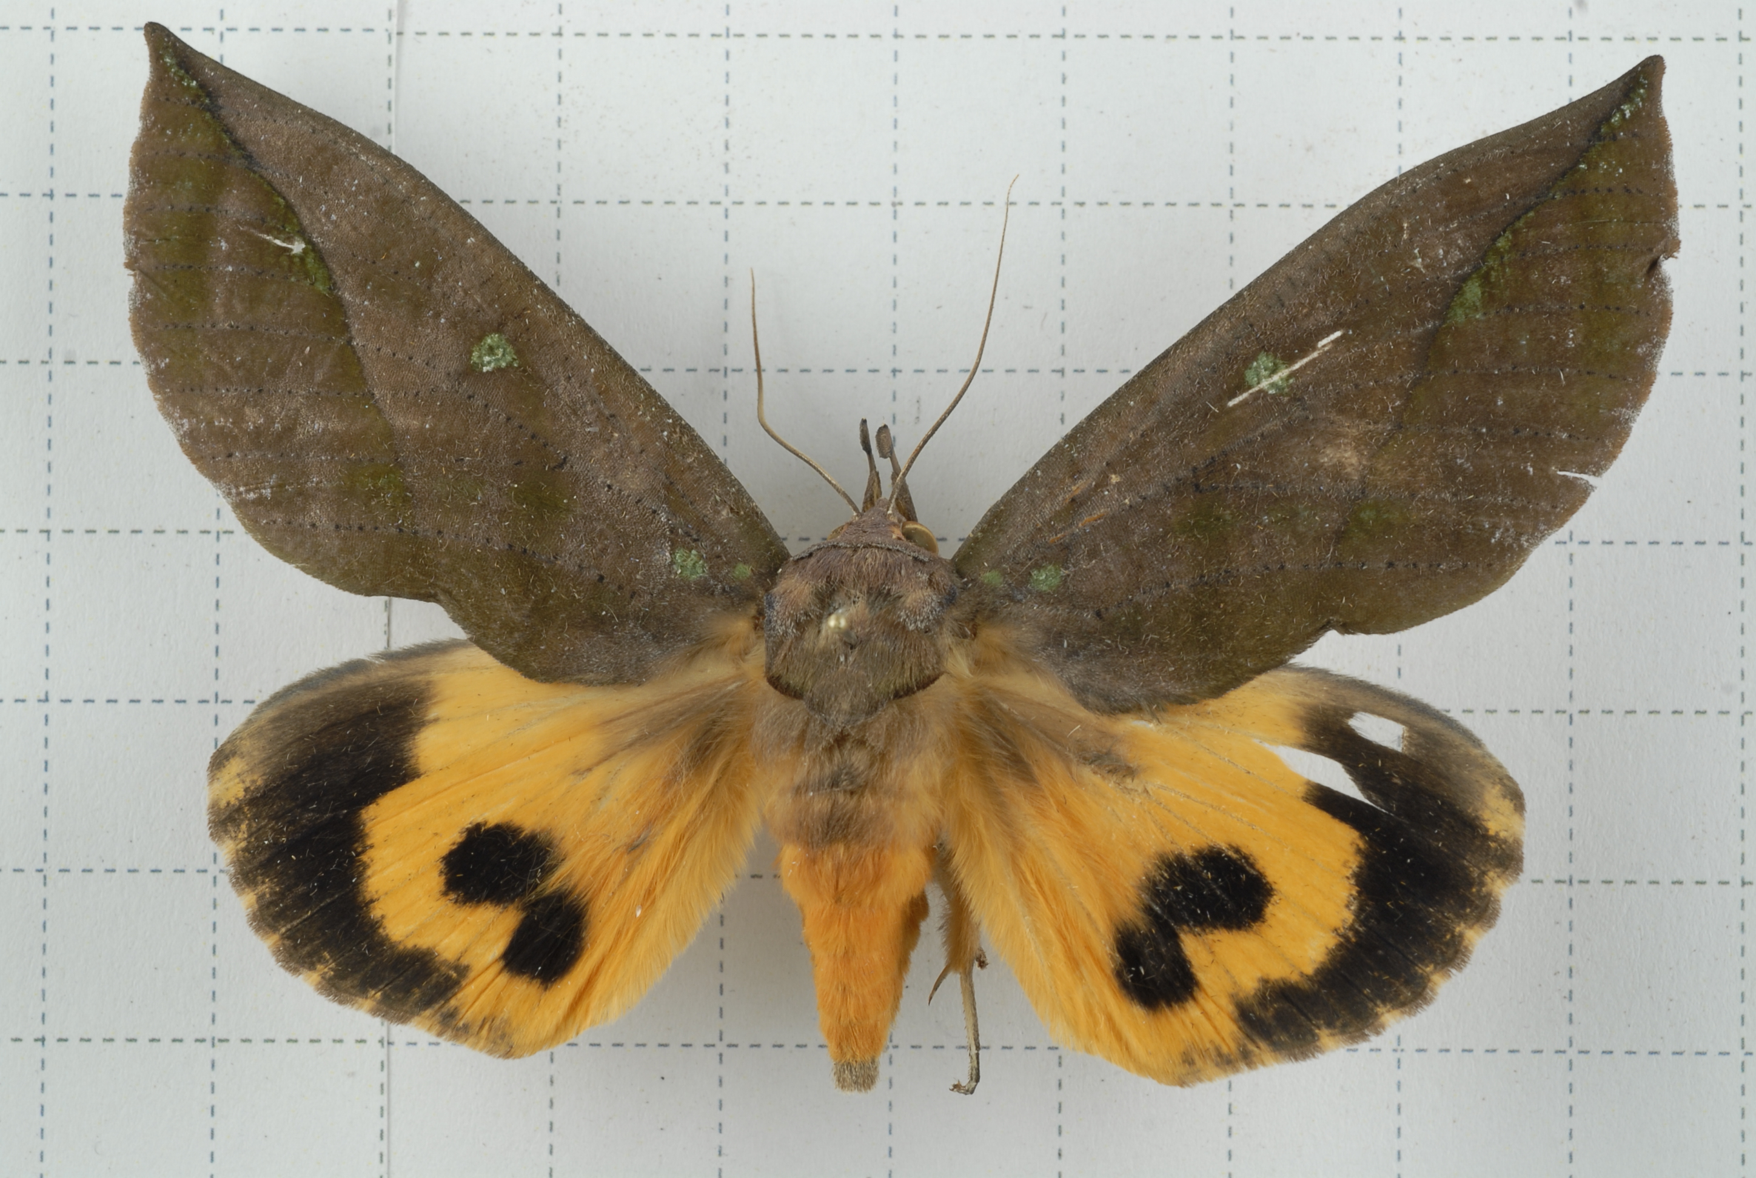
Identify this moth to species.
Eudocima okurai
